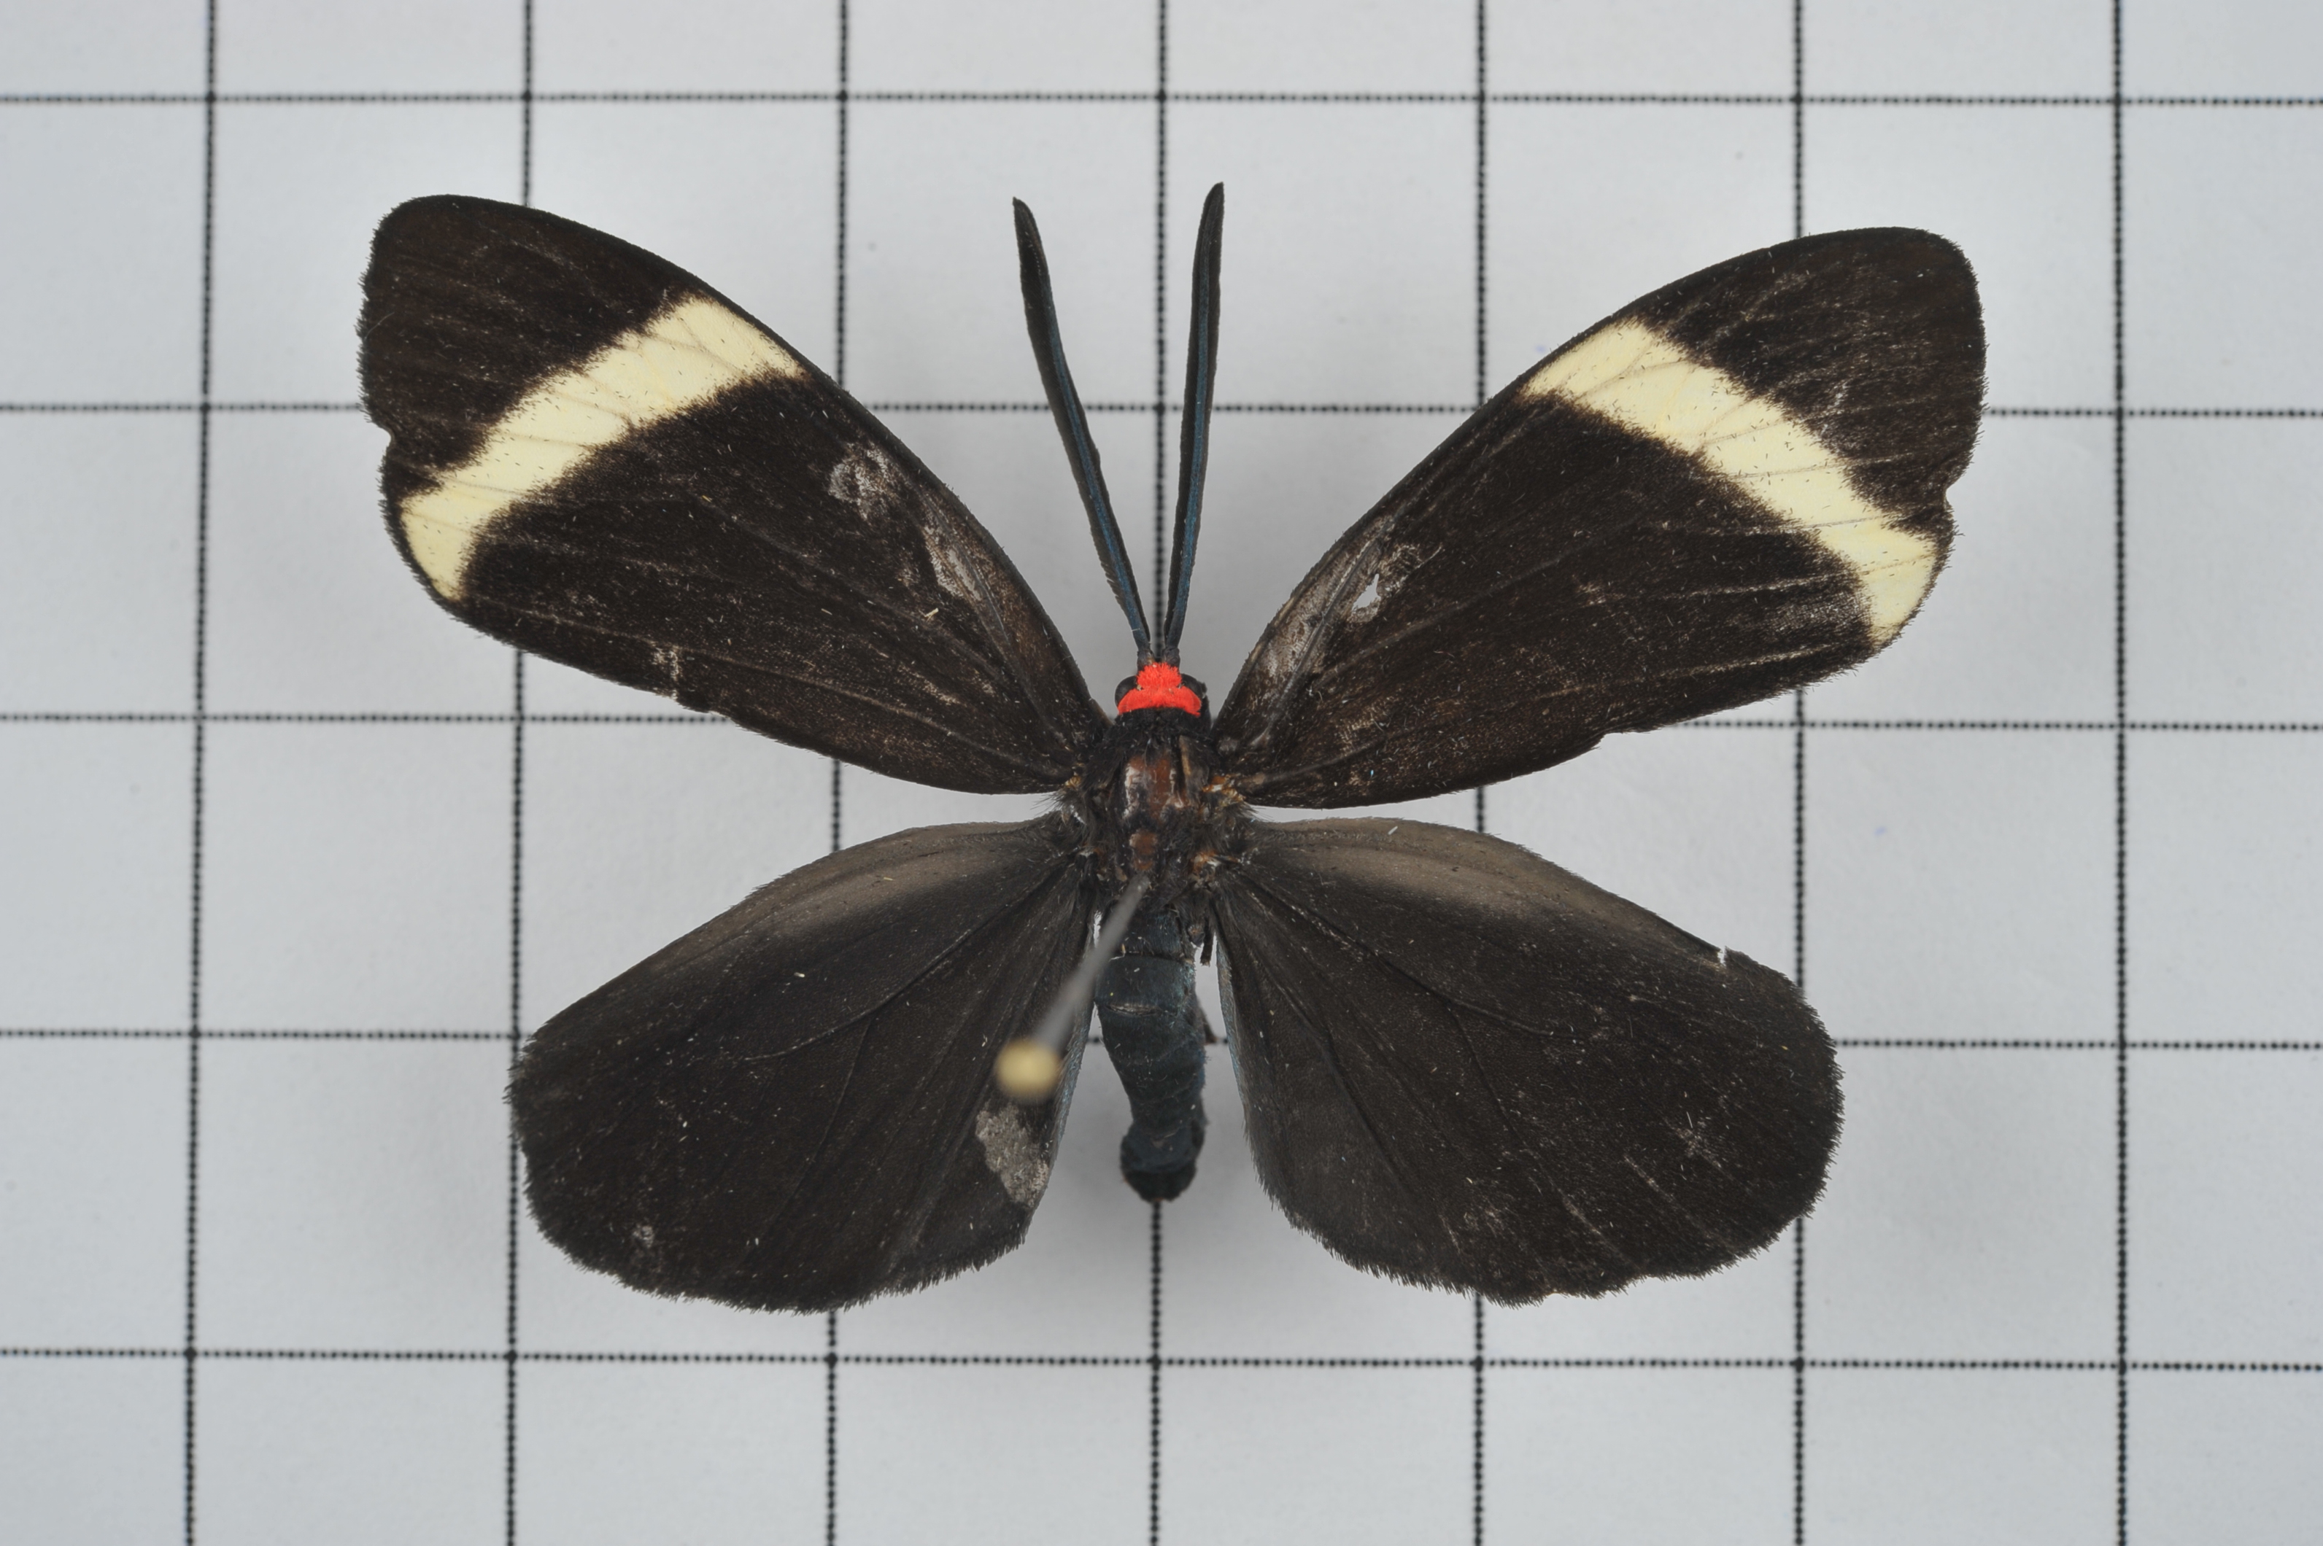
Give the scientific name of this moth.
Pidorus atratus
